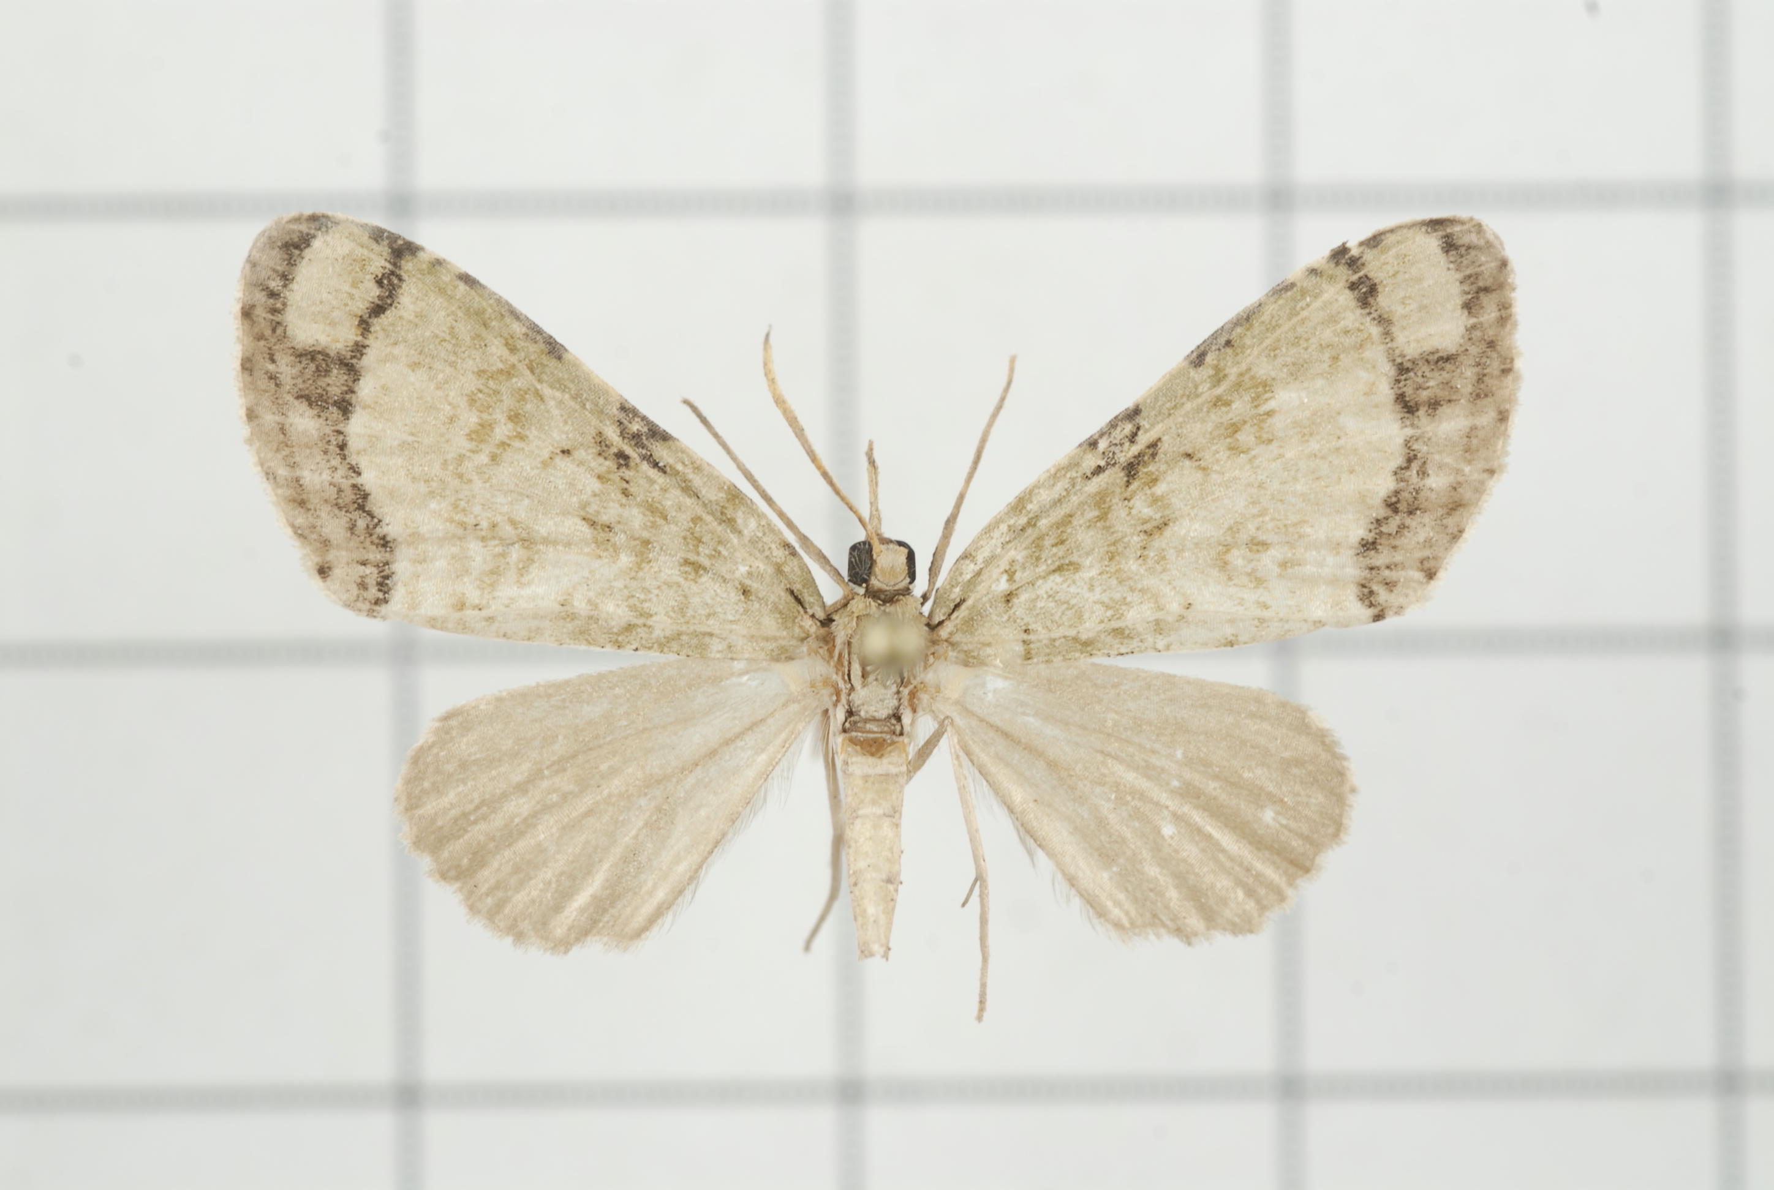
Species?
Episteira nigrilinearia nigrilinearia
